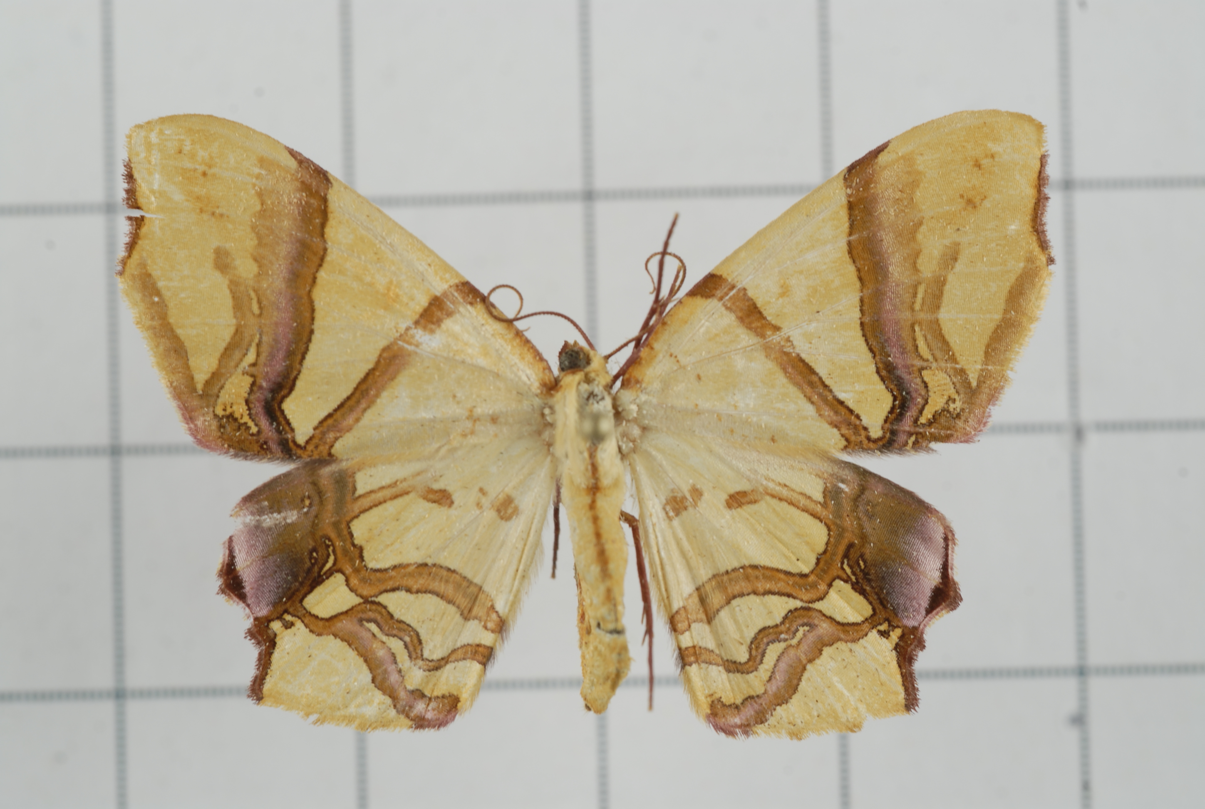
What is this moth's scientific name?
Trotocraspeda divaricata
